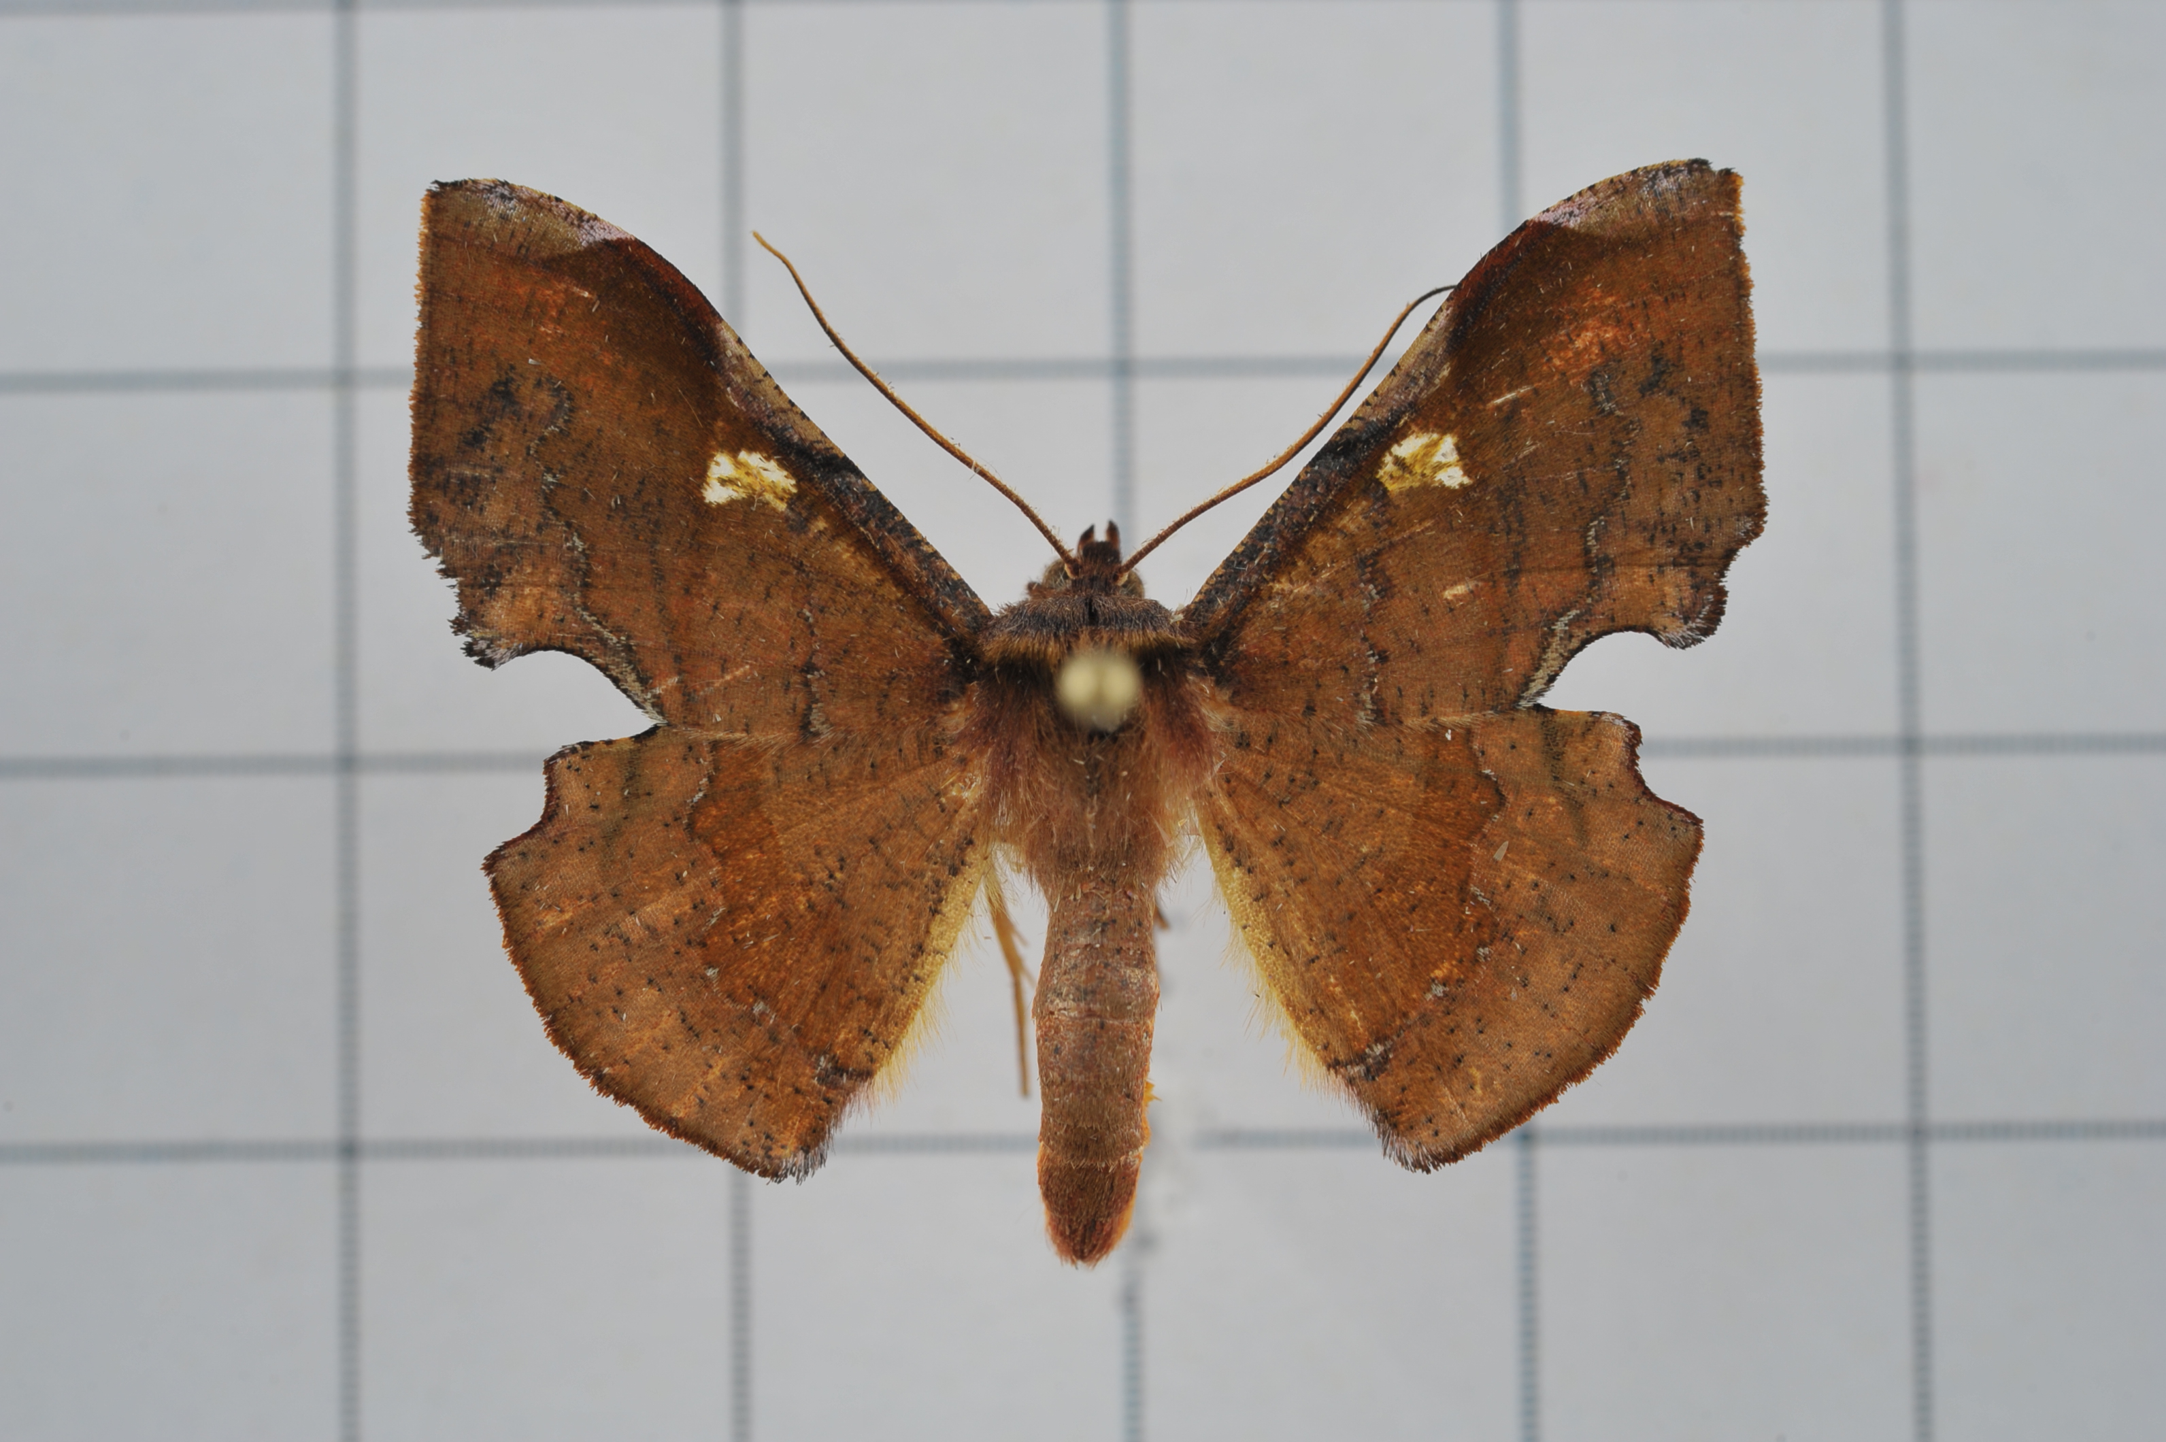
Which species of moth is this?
Fascellina chromataria
